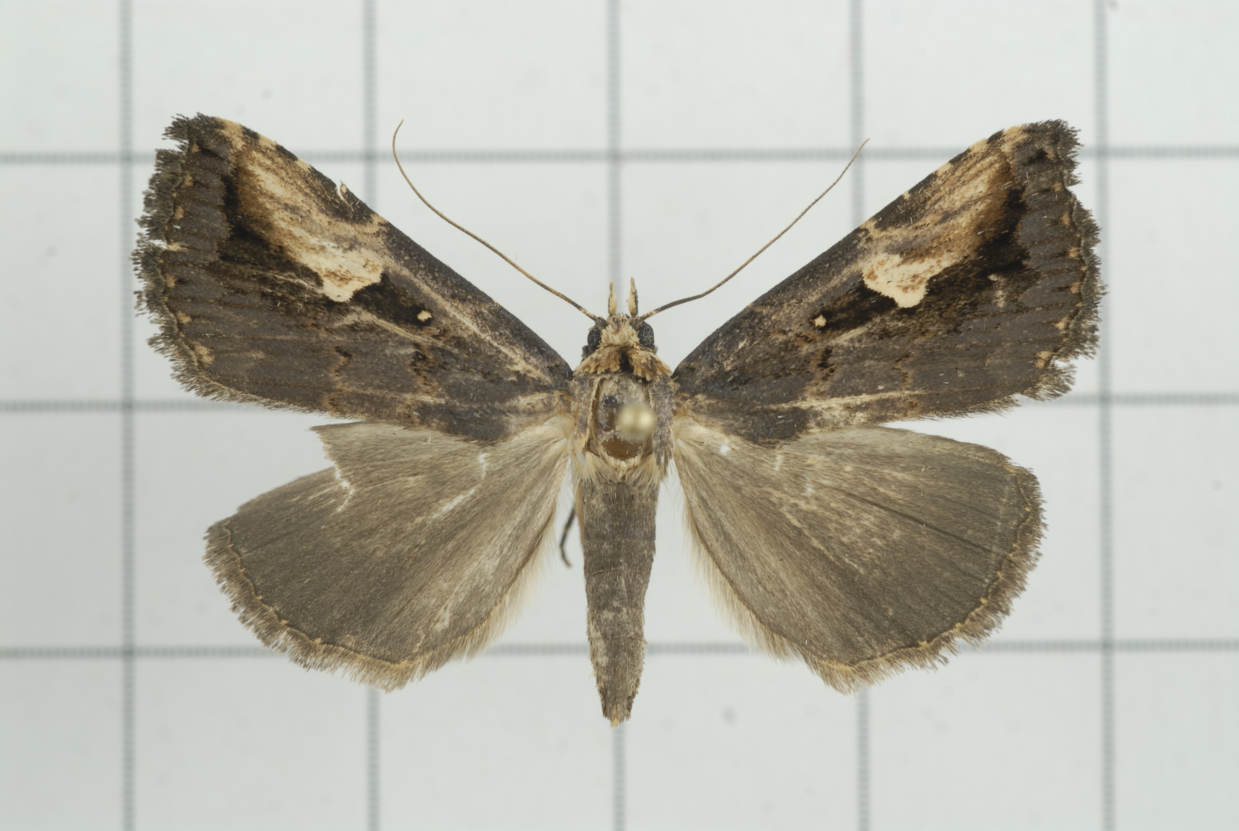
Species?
Pseudosphetta moorei
